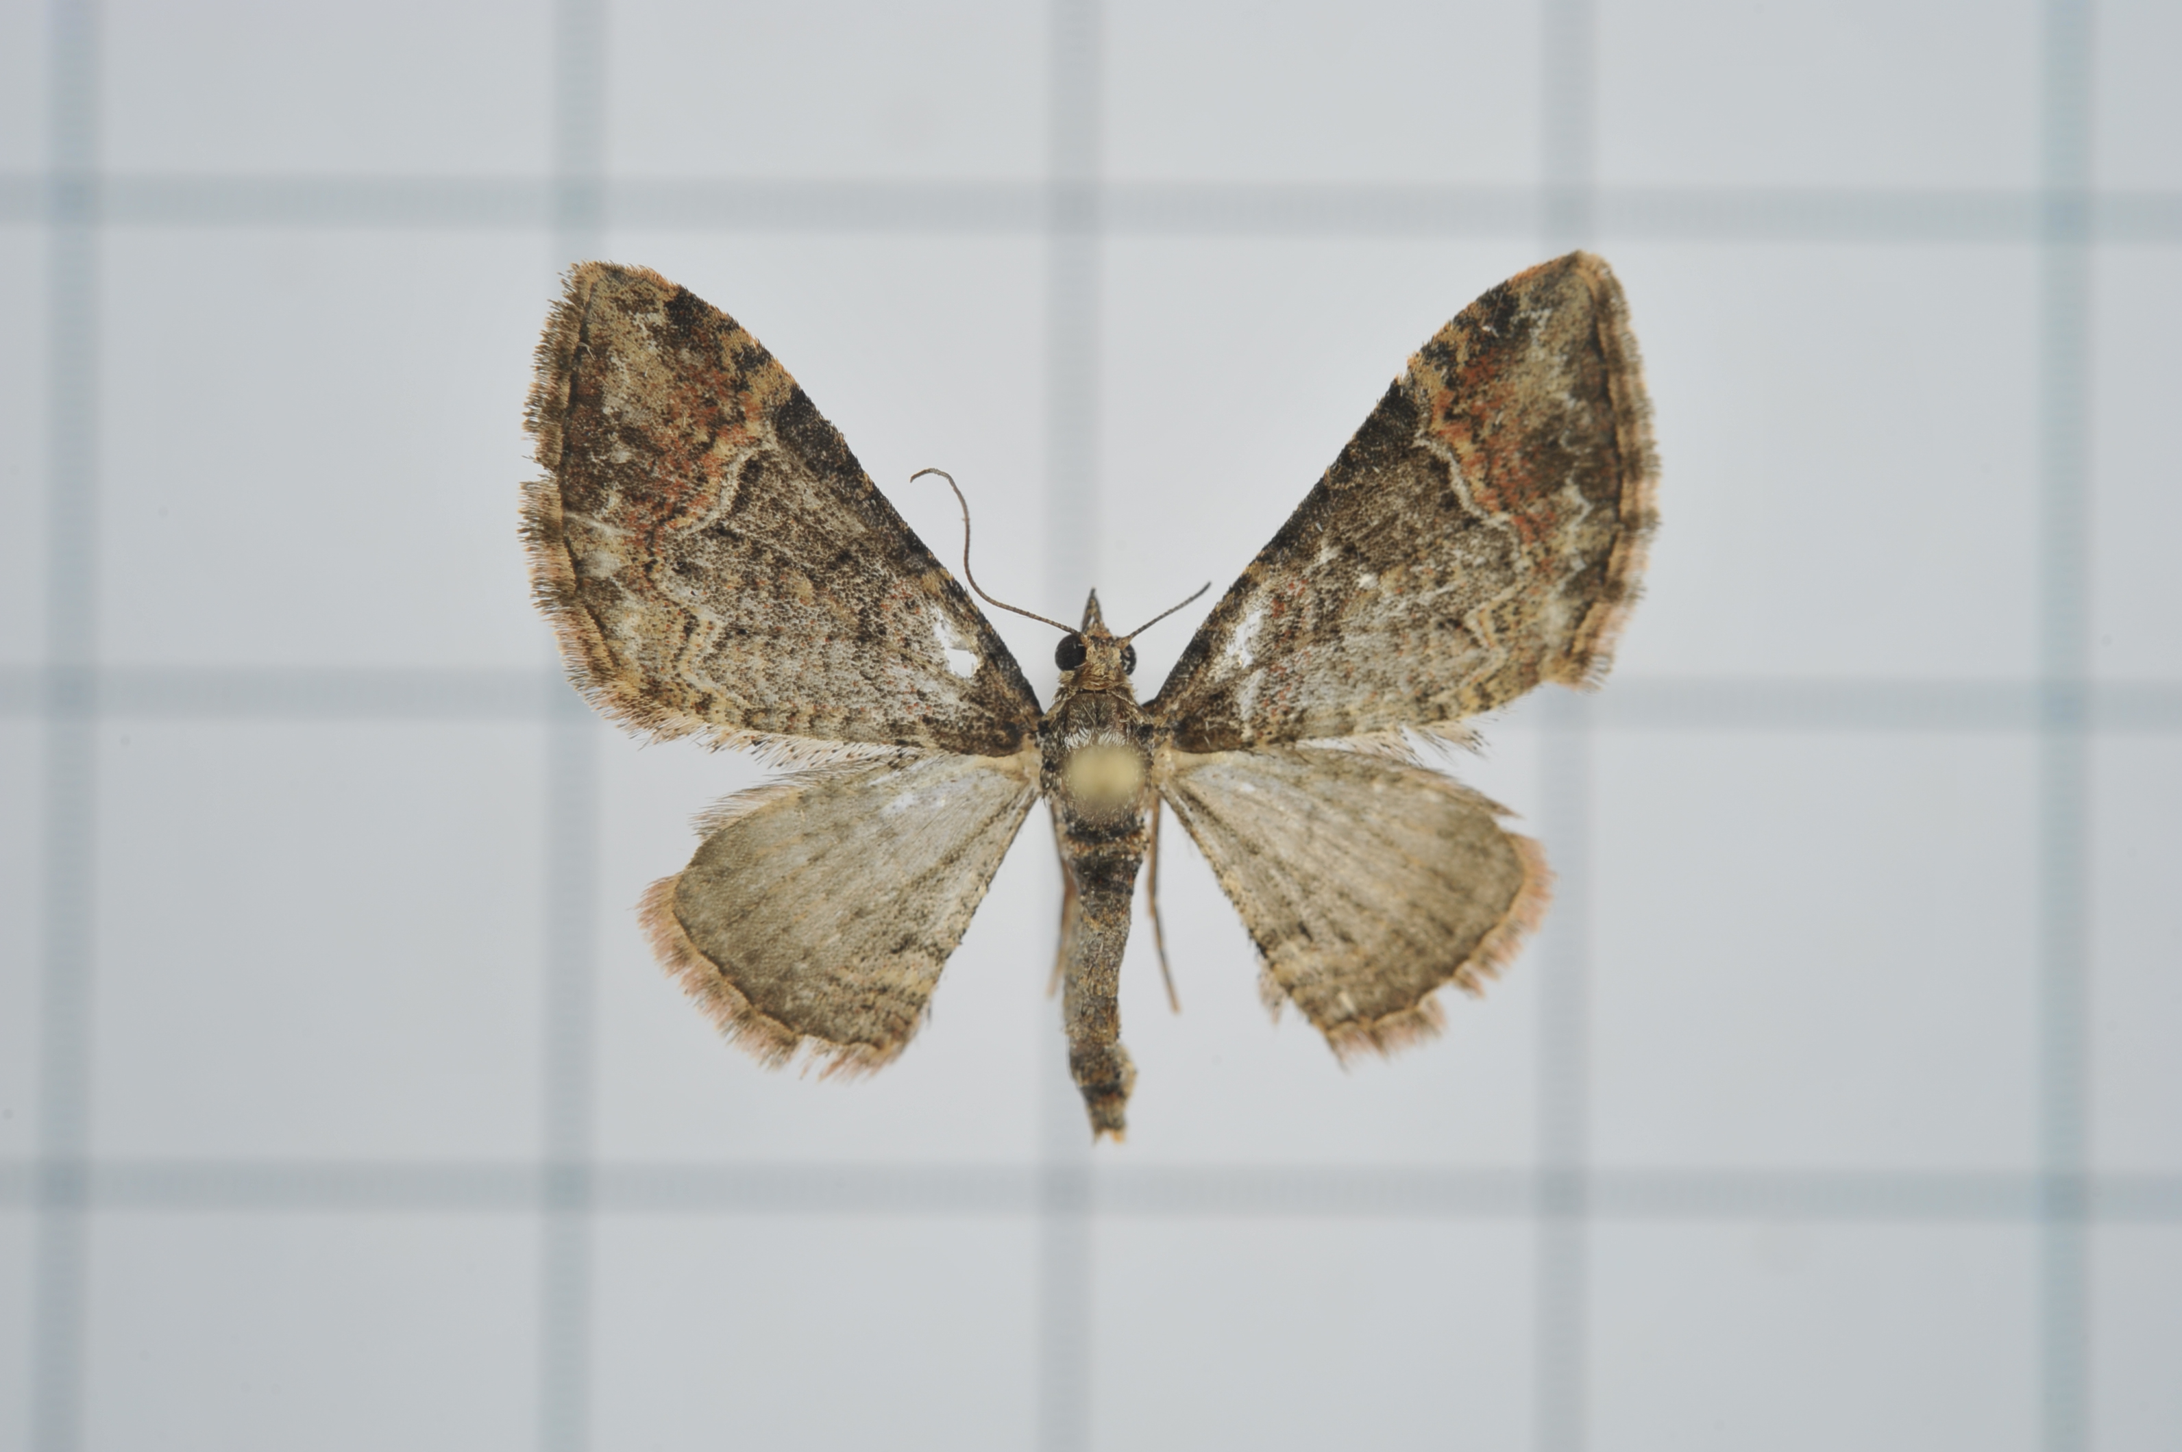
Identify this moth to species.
Mnesiloba dentifascia
